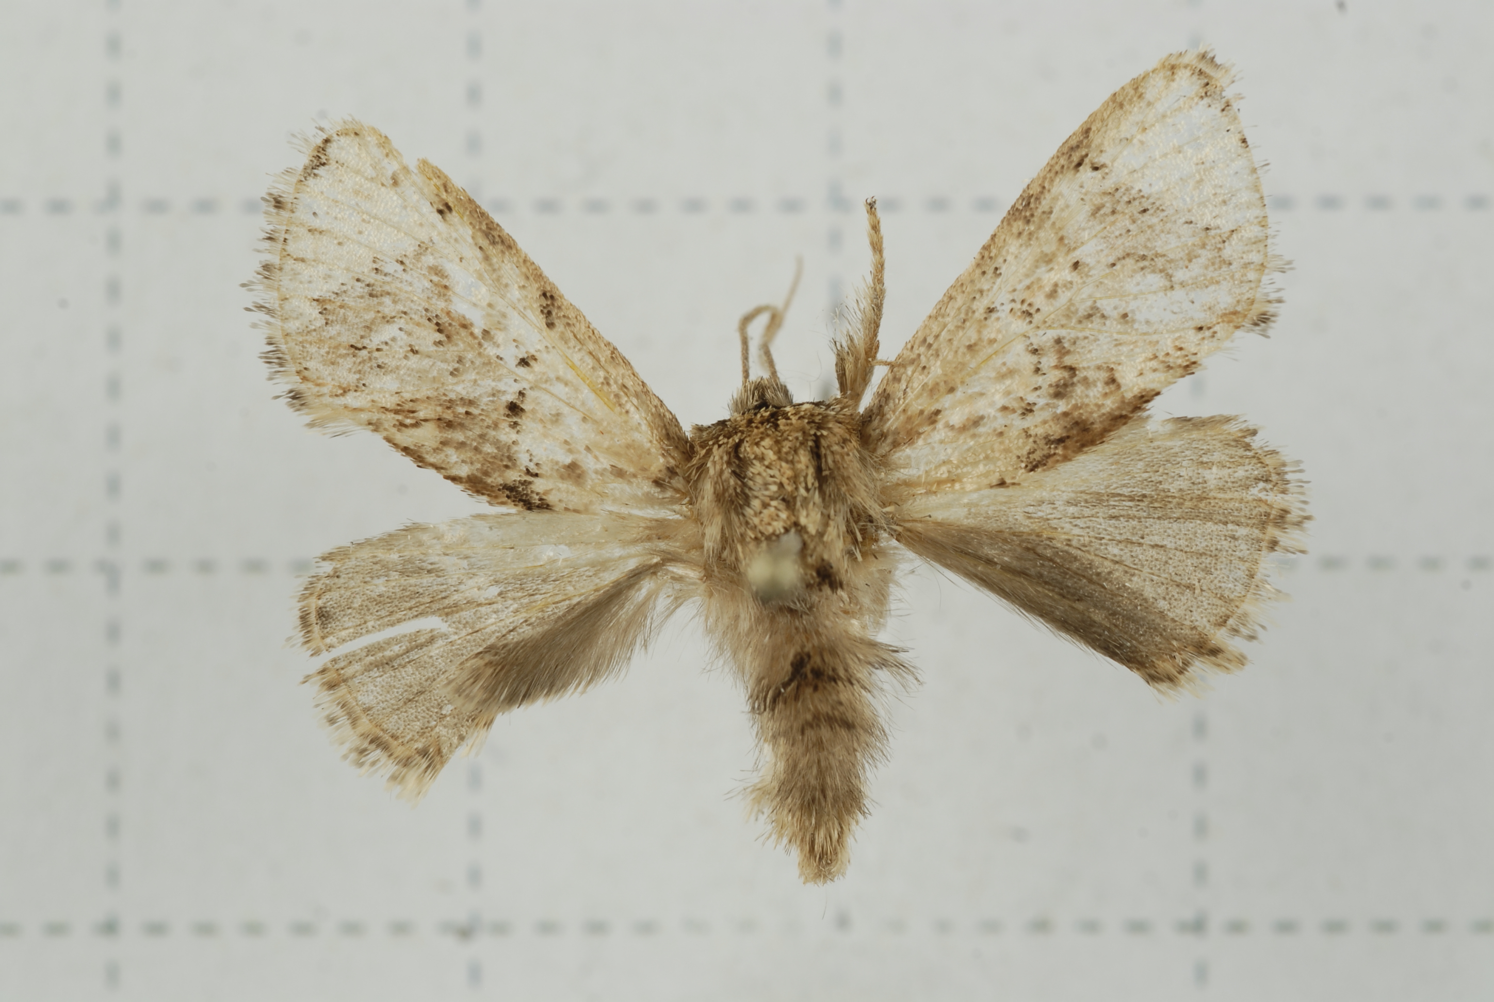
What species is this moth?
Hampsonella arizana
